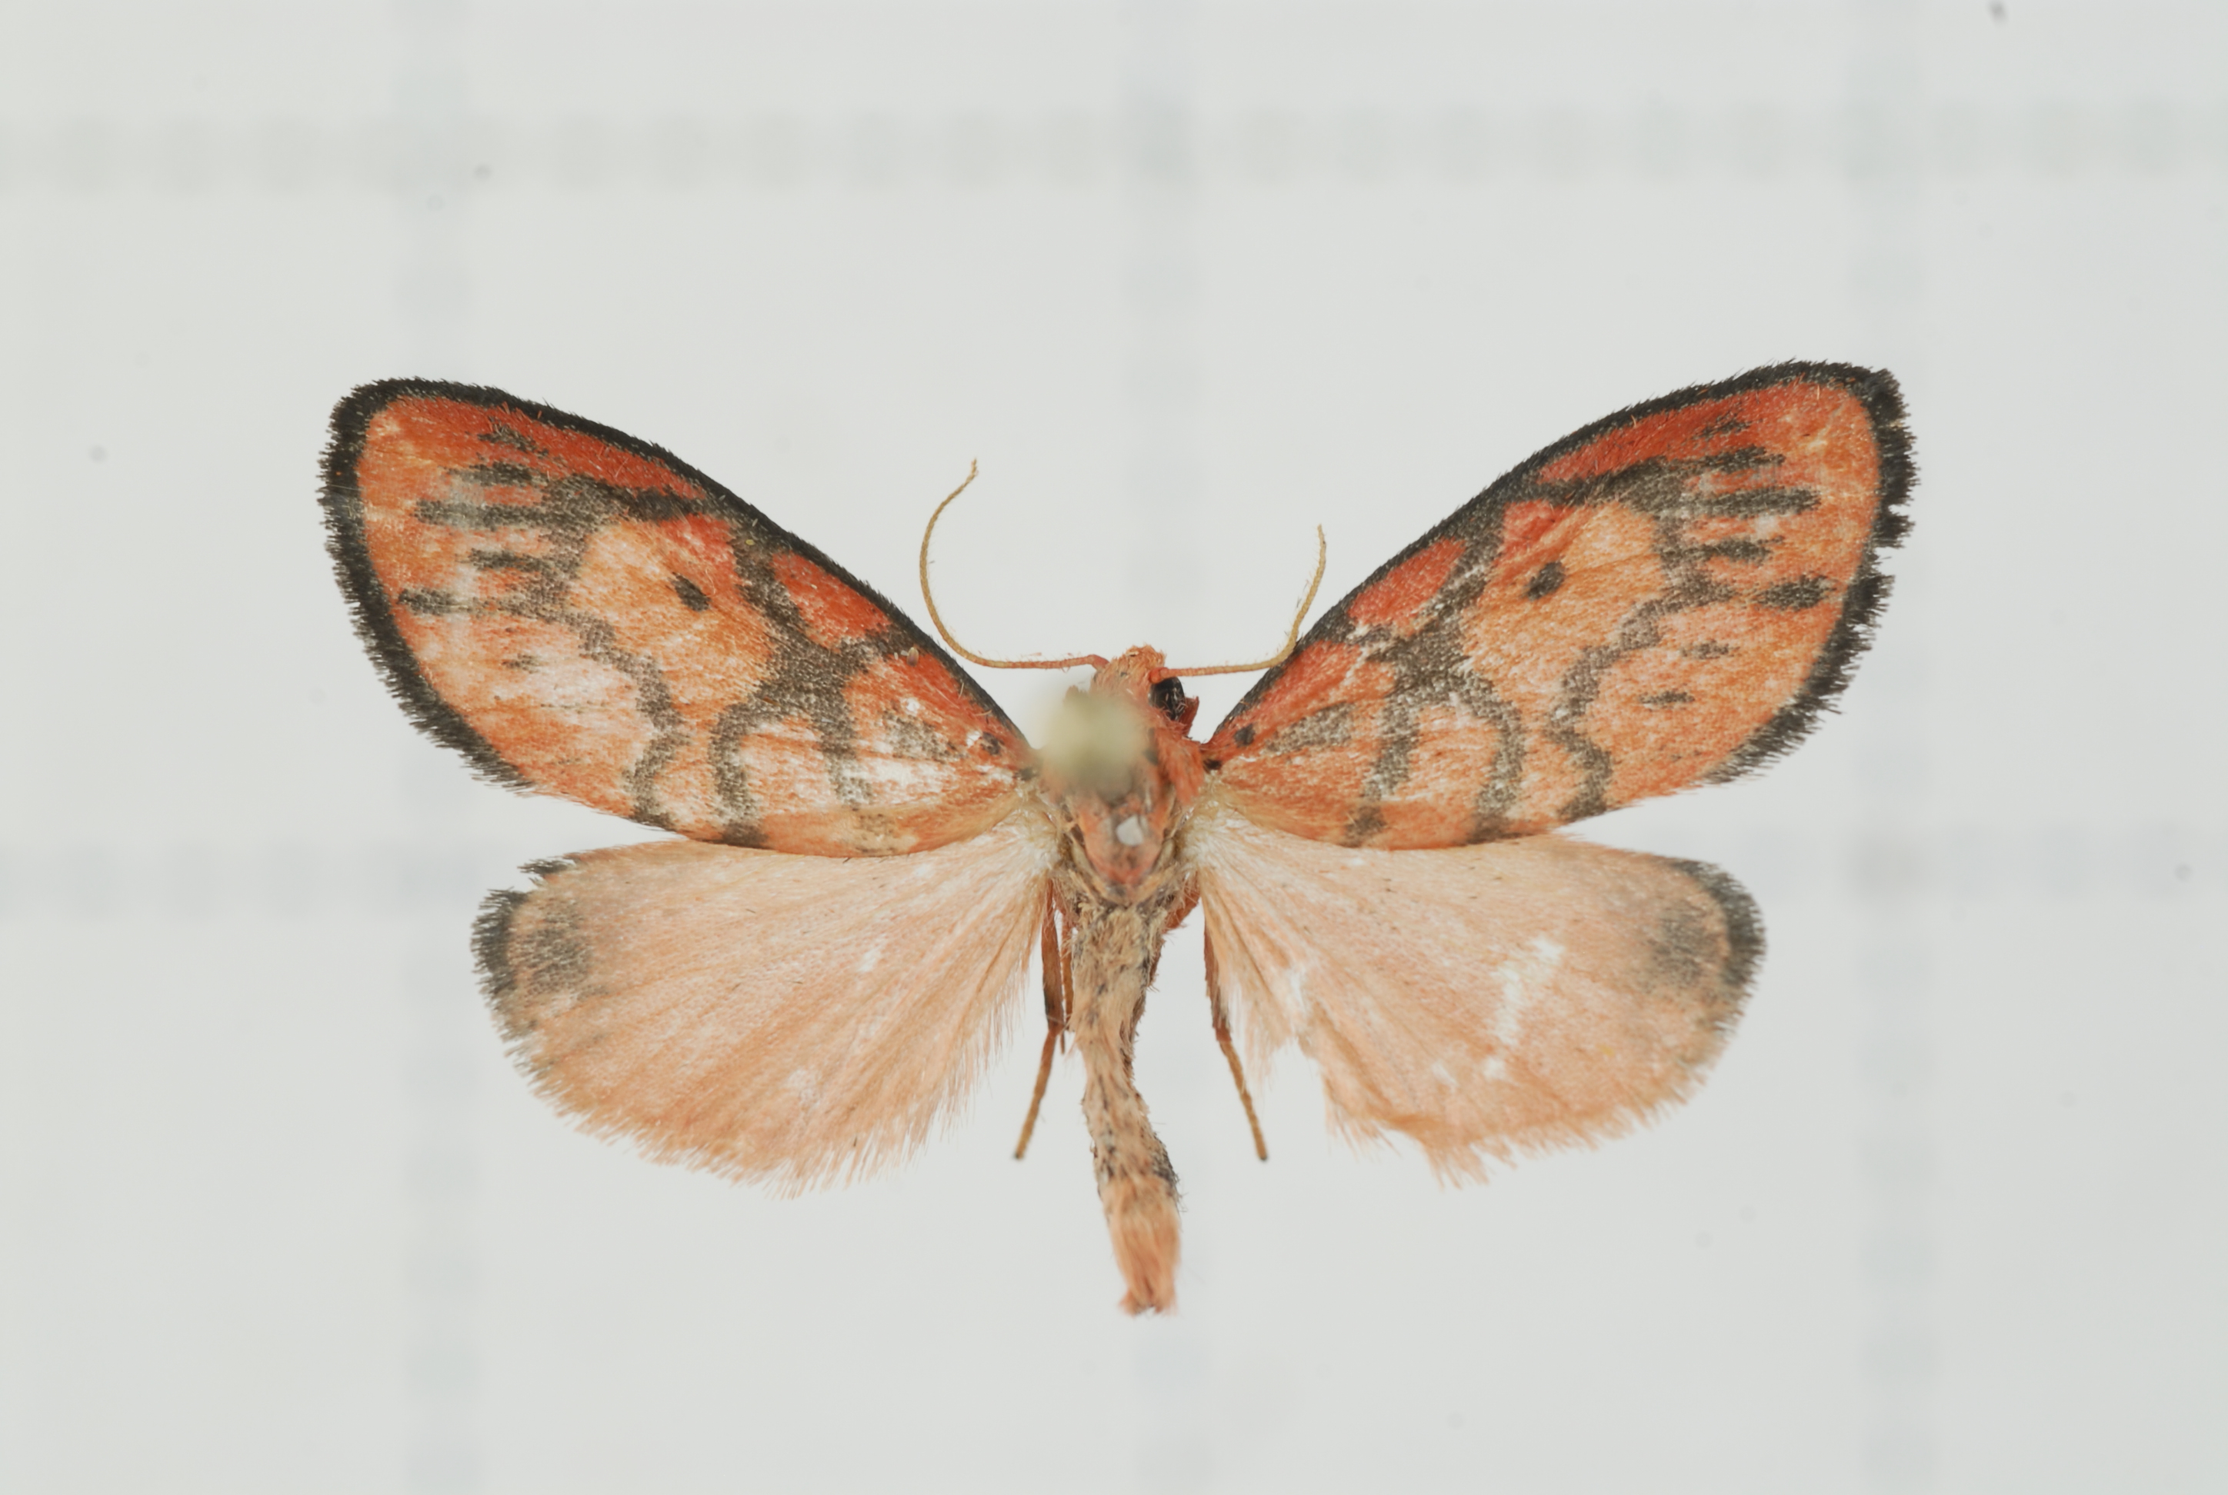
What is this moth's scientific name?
Conicornuta convexa
